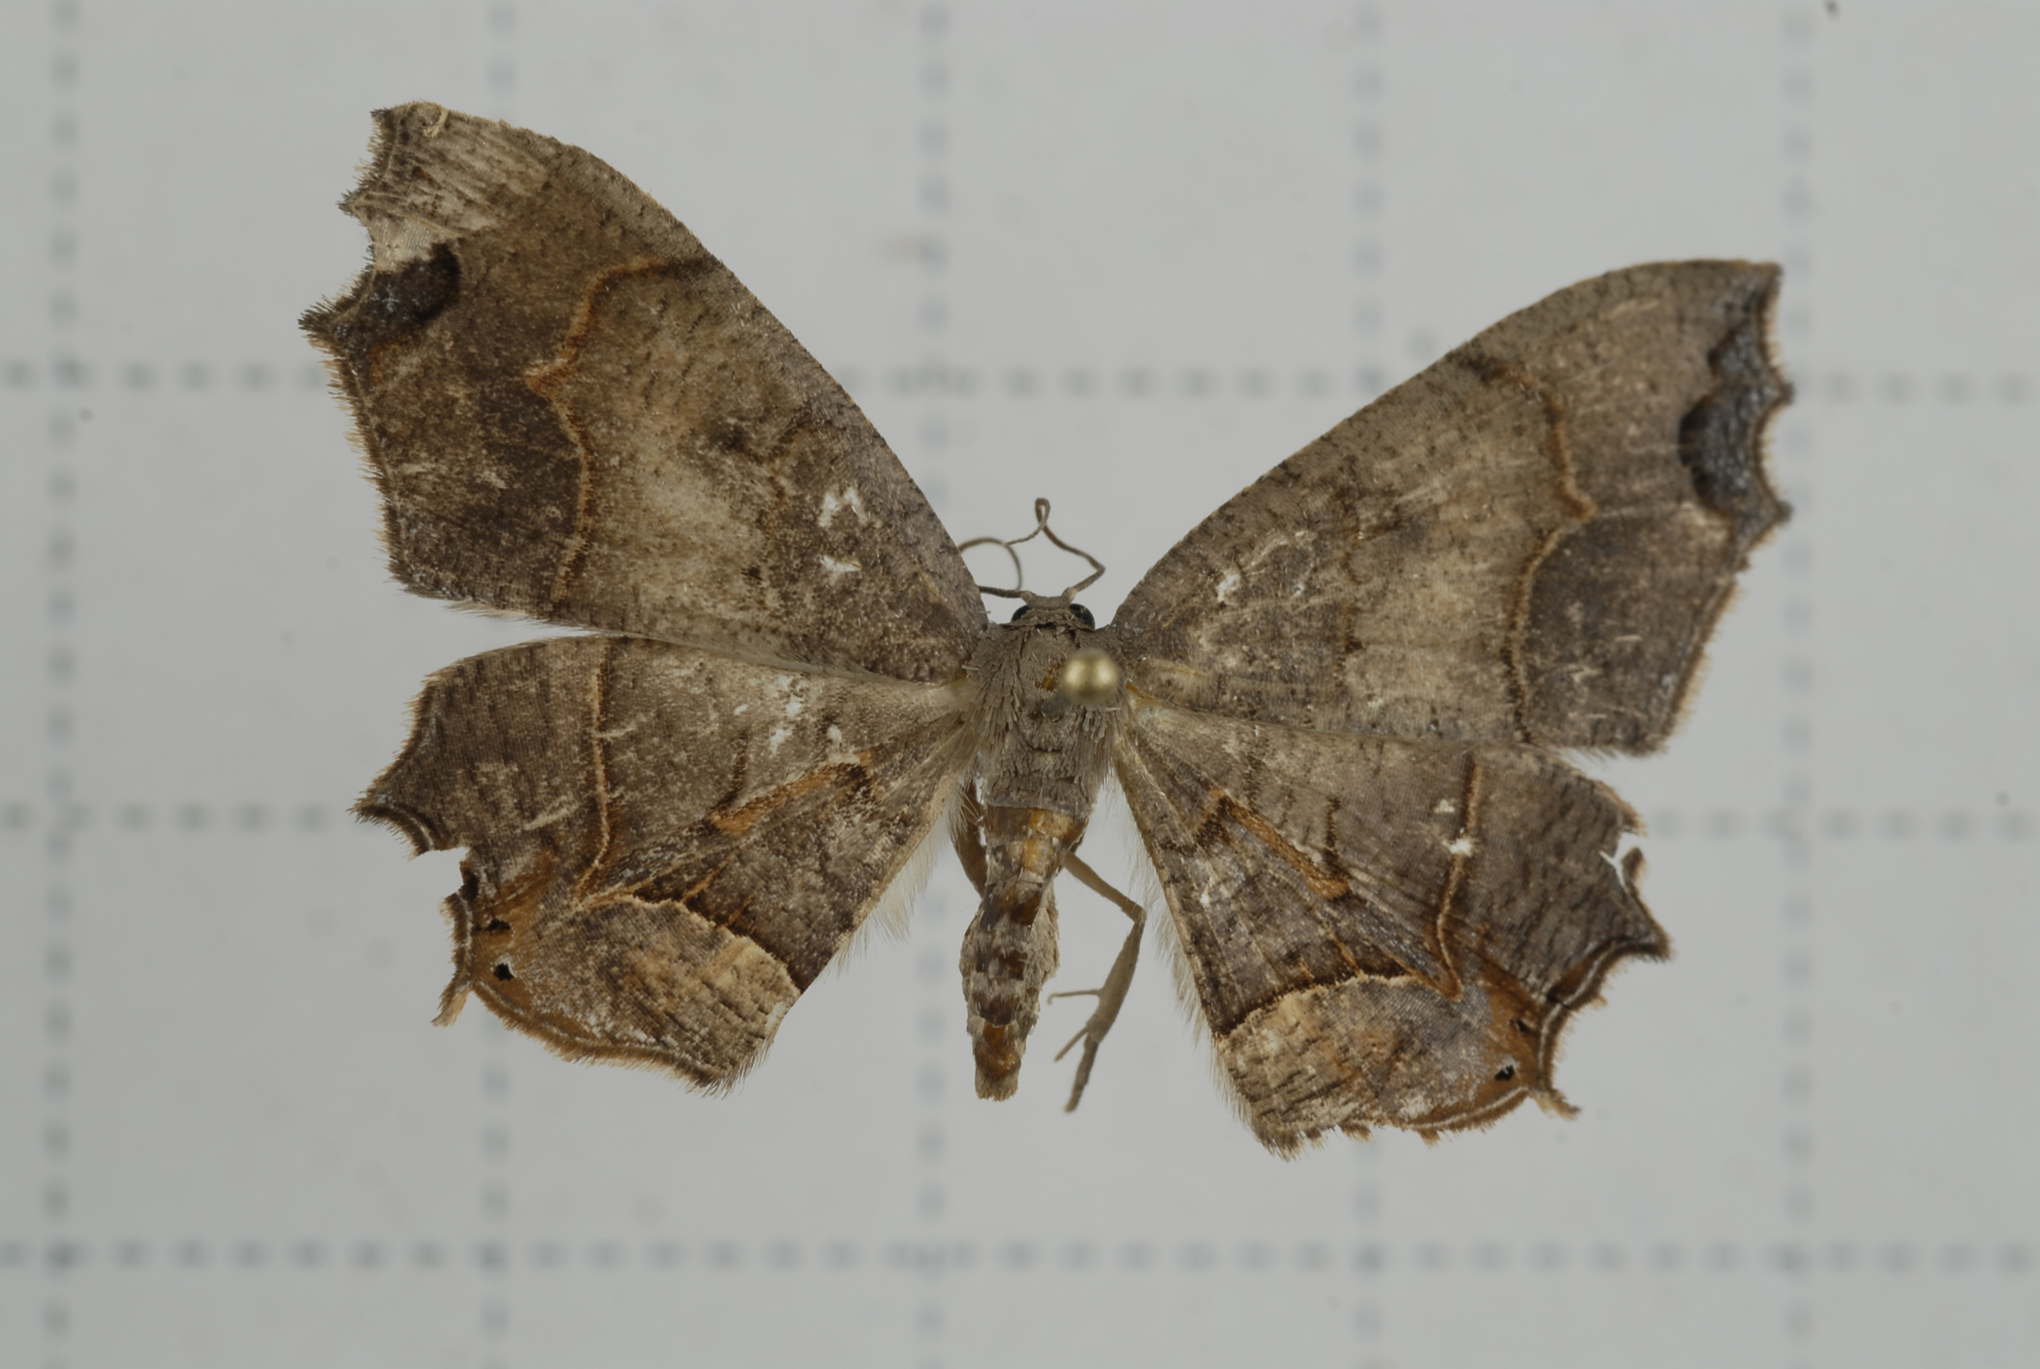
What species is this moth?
Epiplema arcuata
